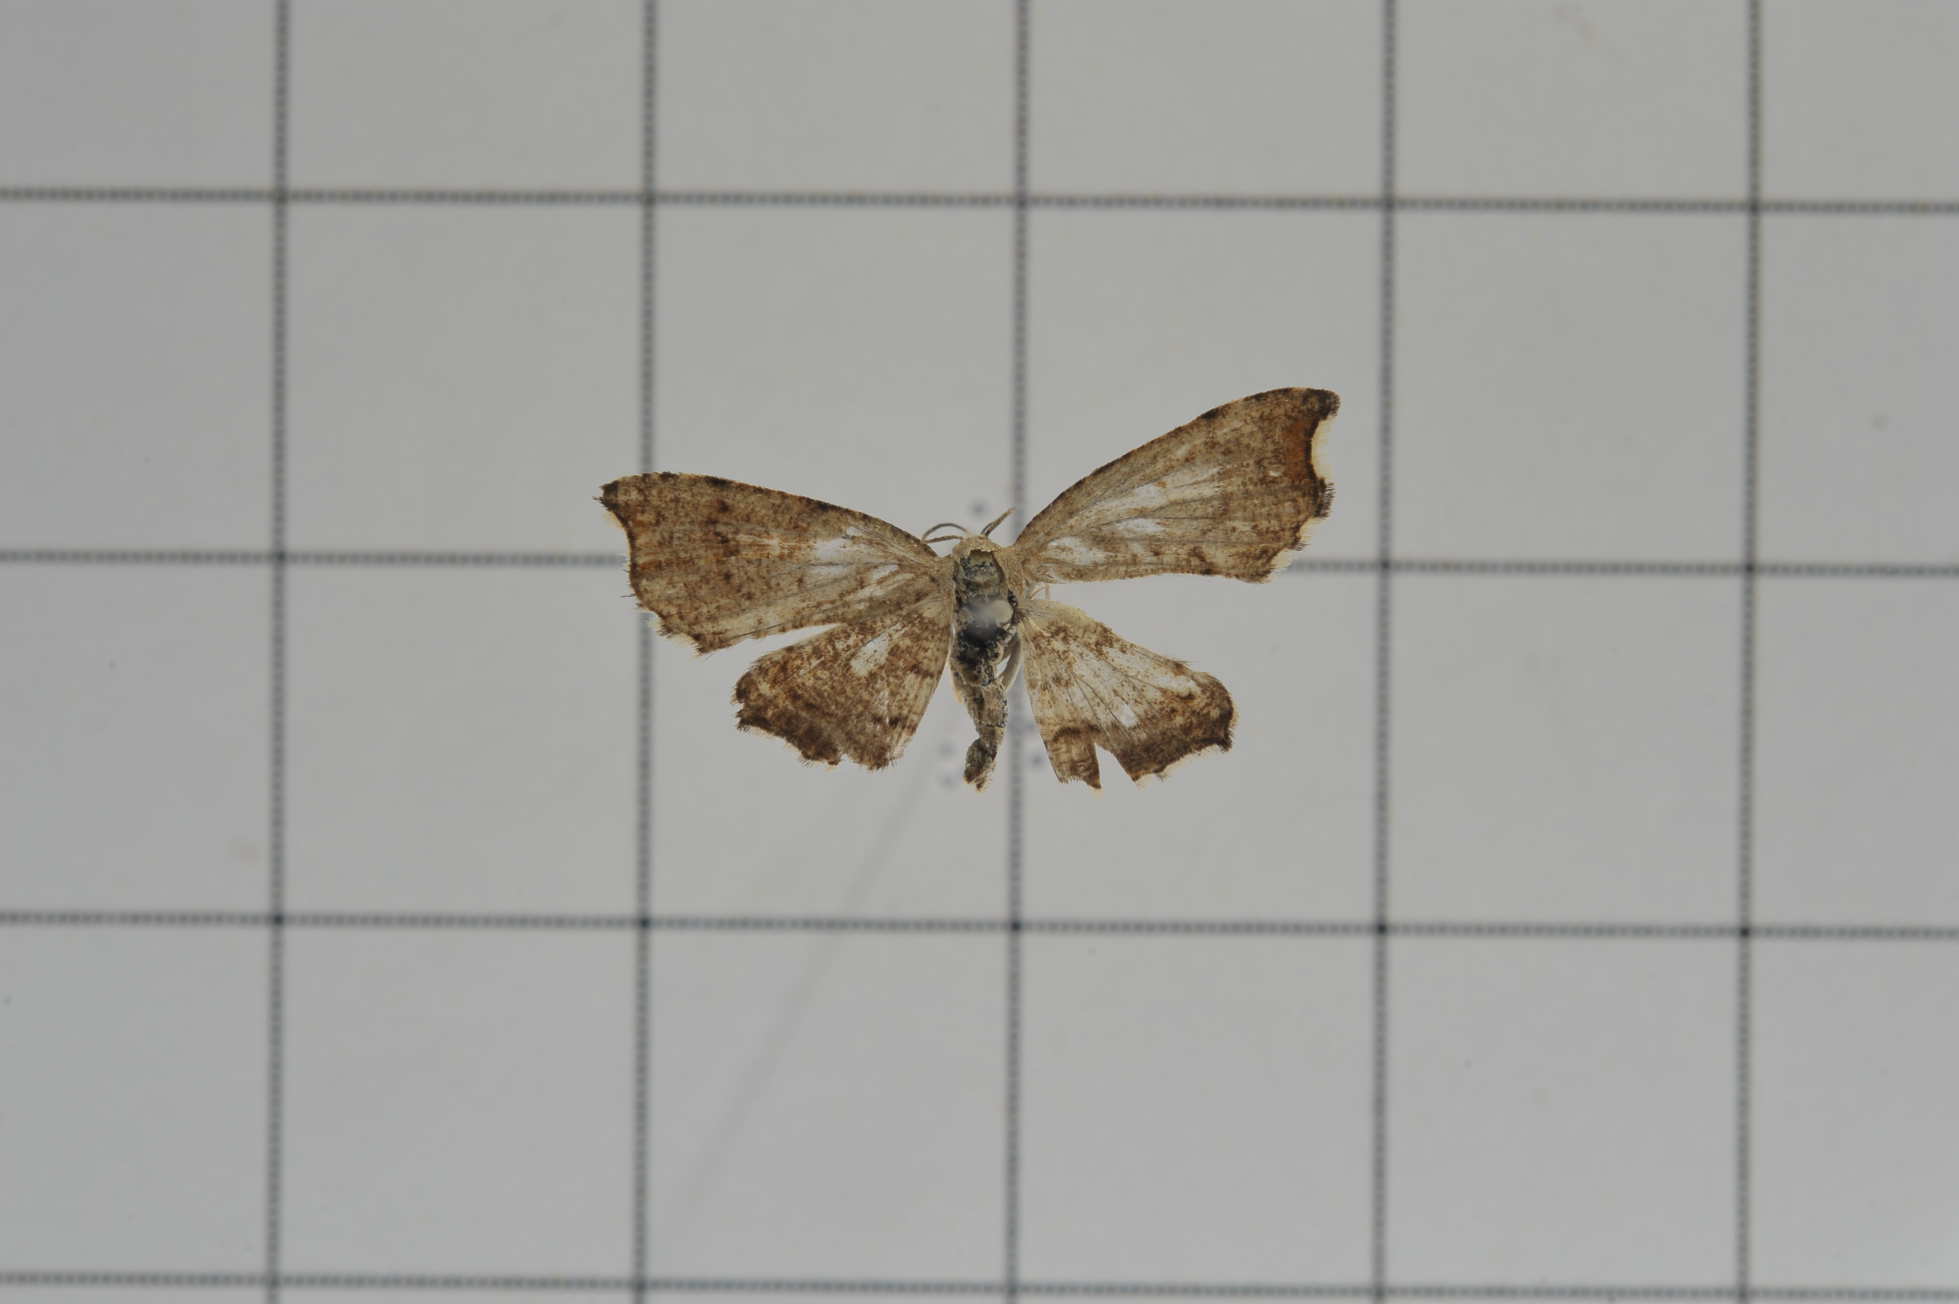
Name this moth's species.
Chundana emarginata
